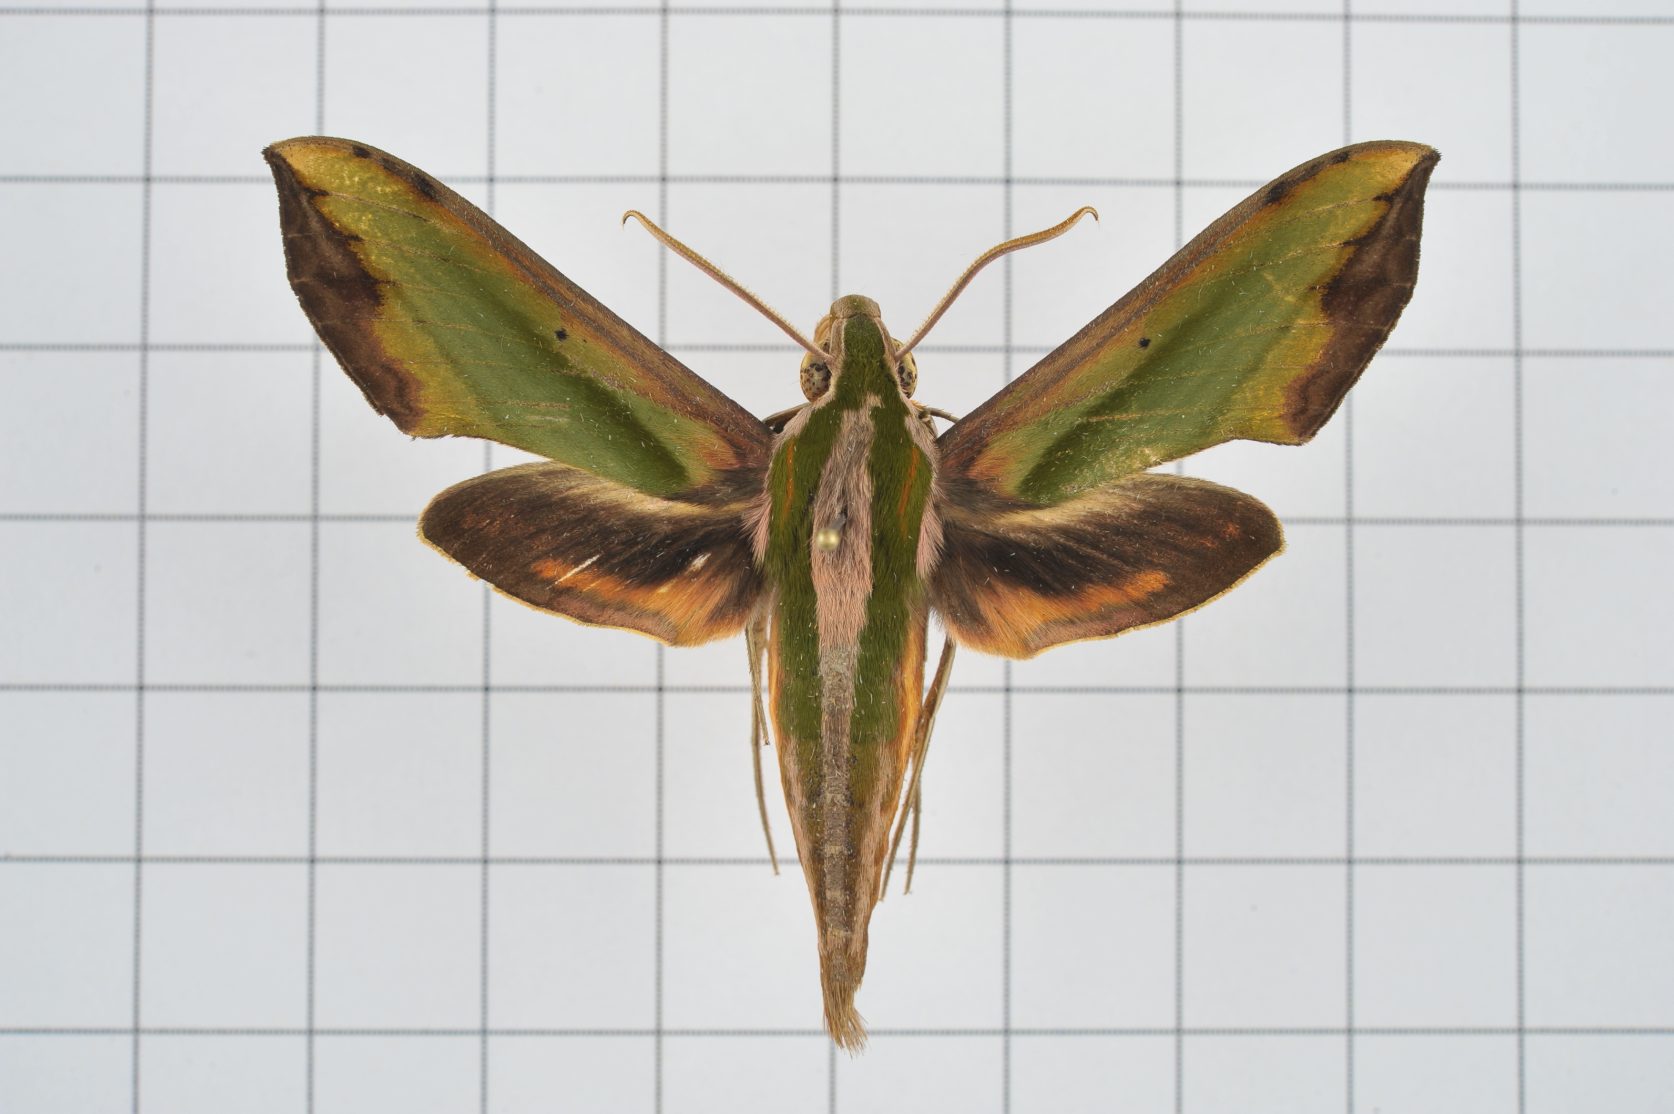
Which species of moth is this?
Pergesa acteus
